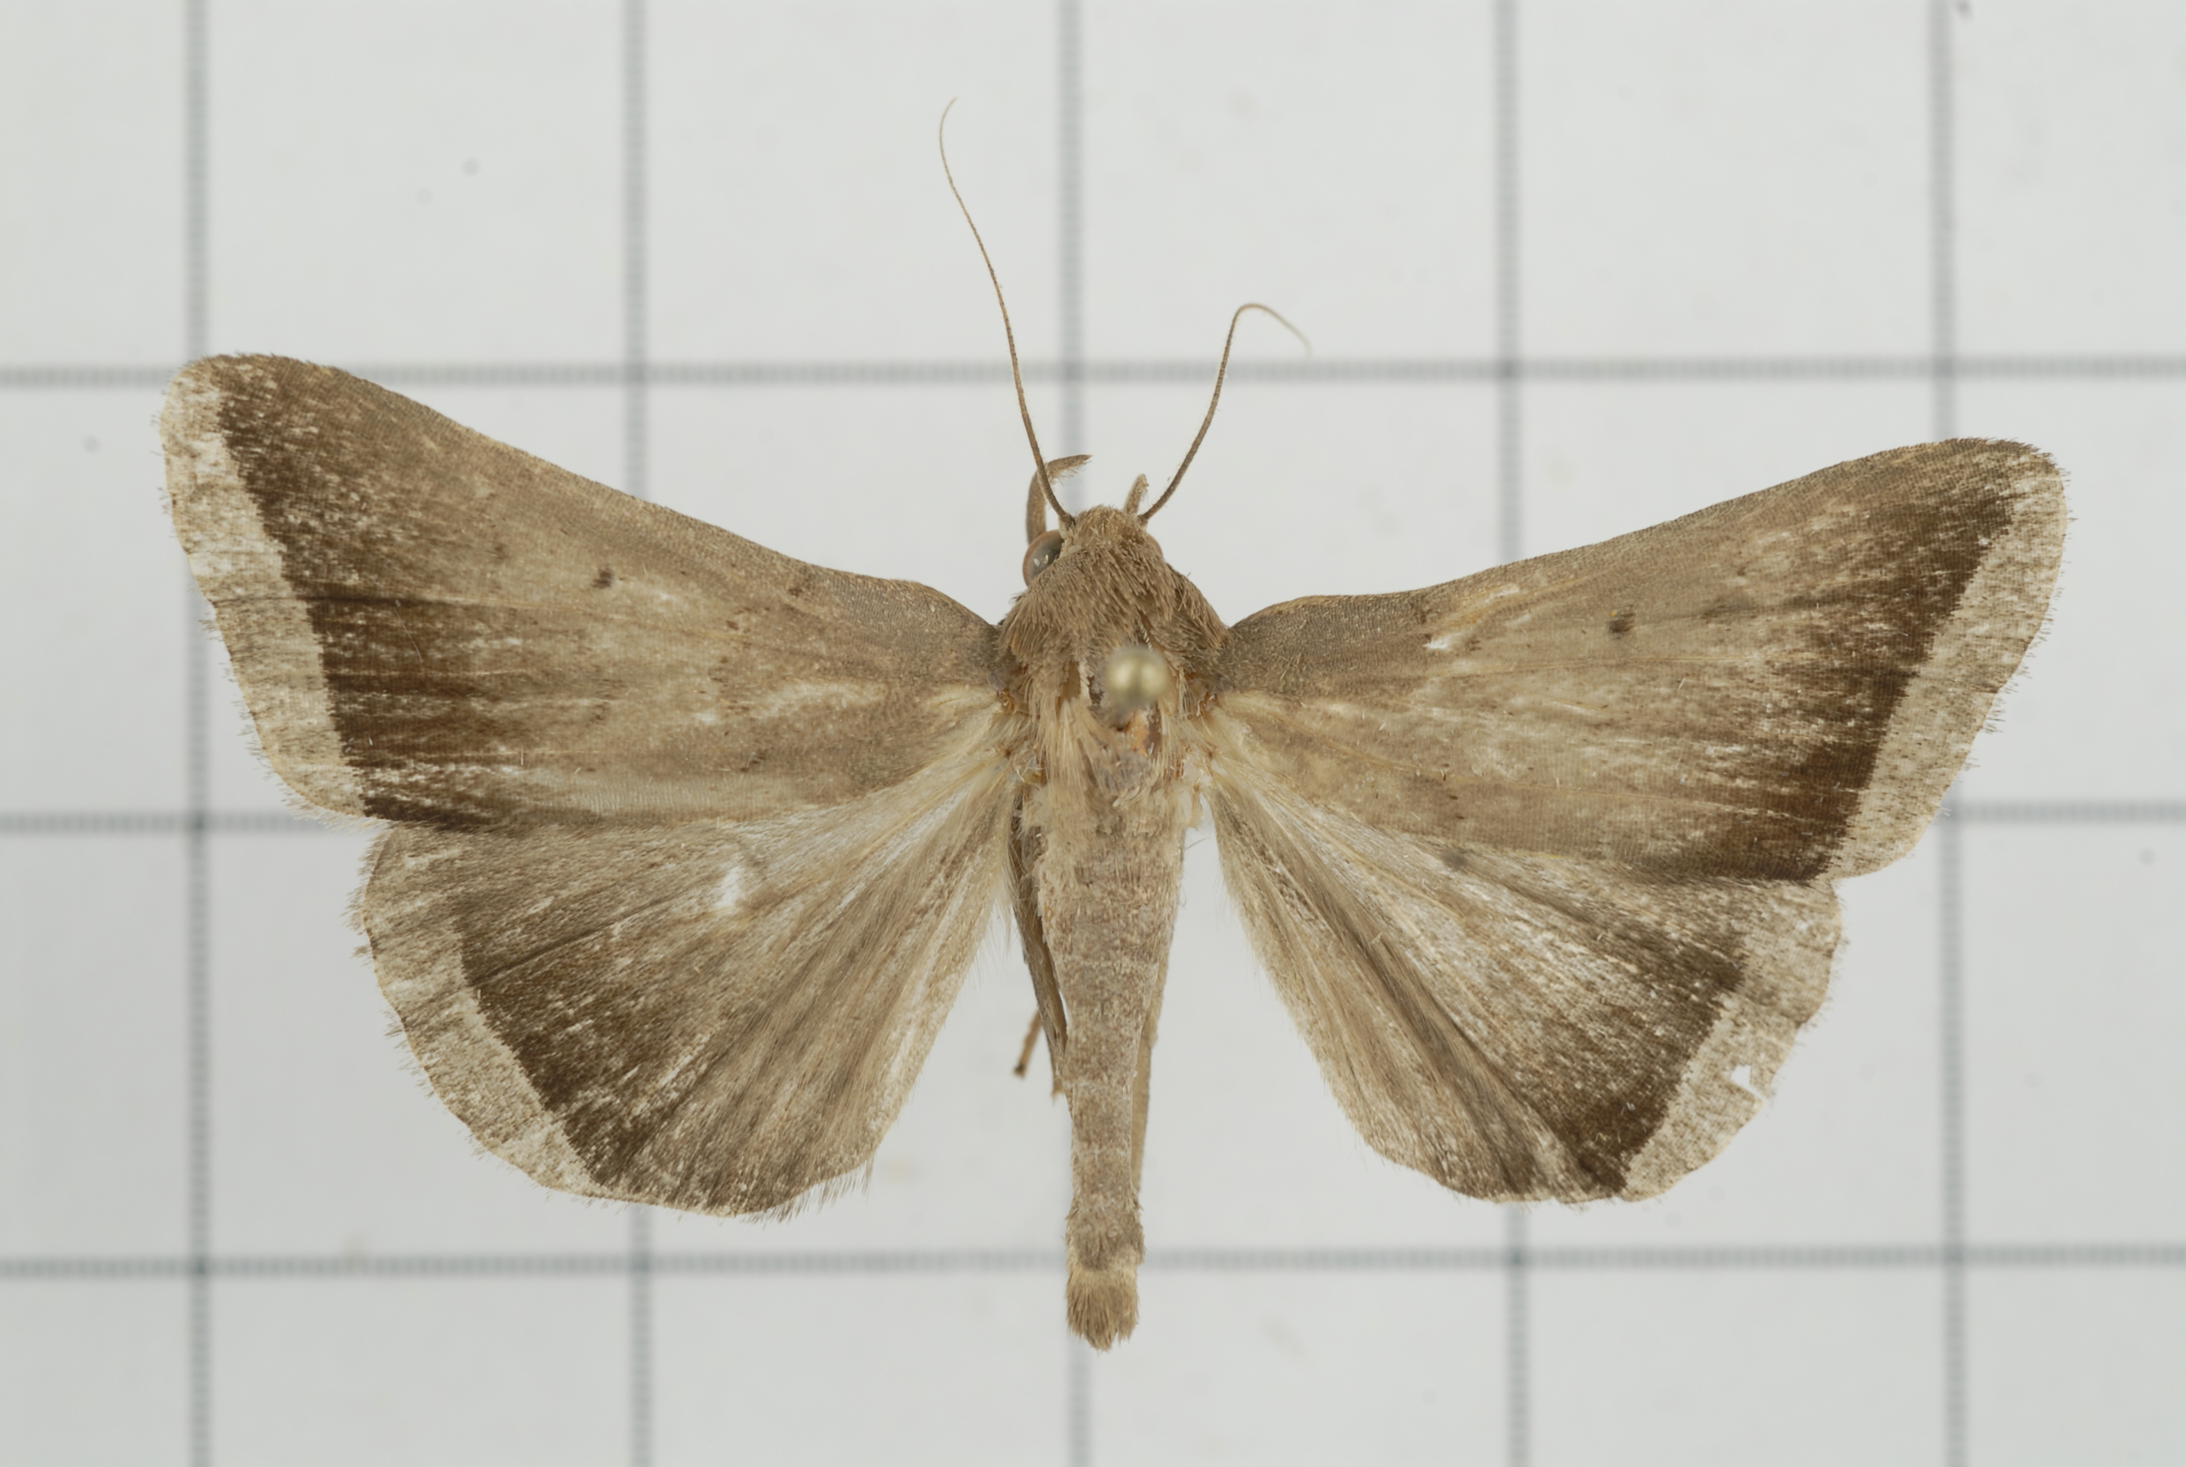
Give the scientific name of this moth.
Simplicia bimarginata
